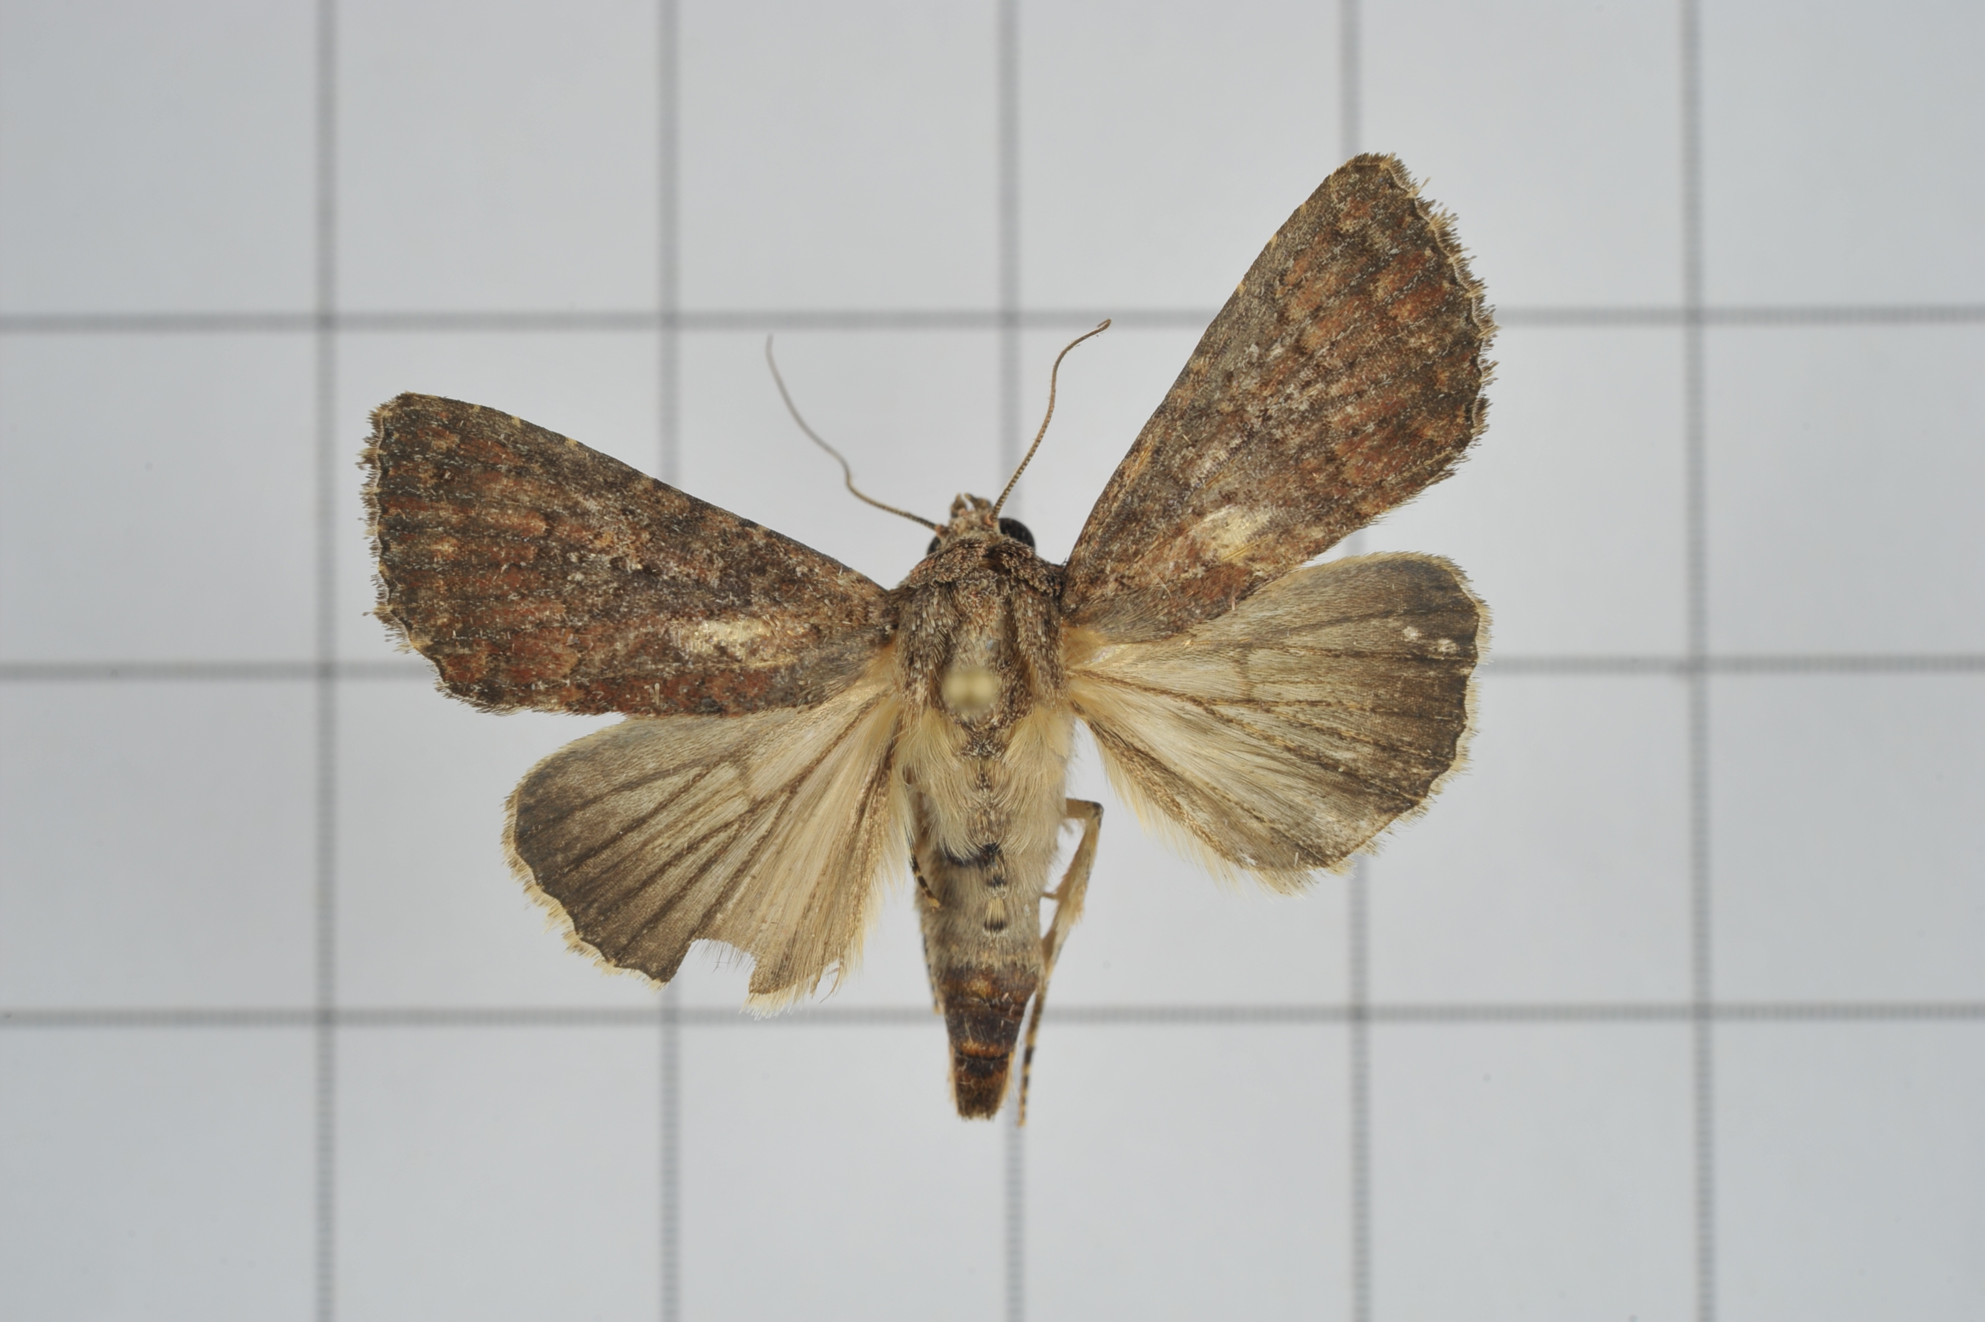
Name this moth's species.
Condica illecta
